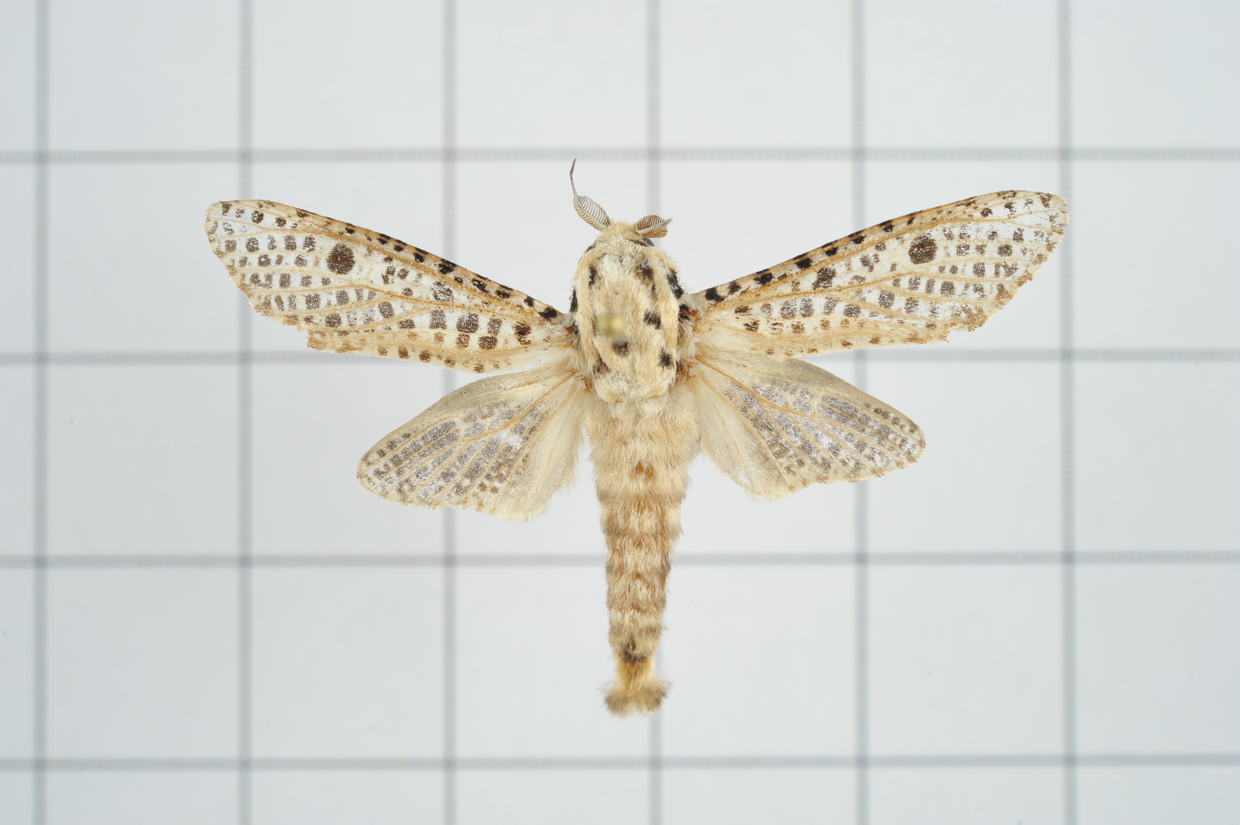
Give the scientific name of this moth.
Rapdalus pardicolor
